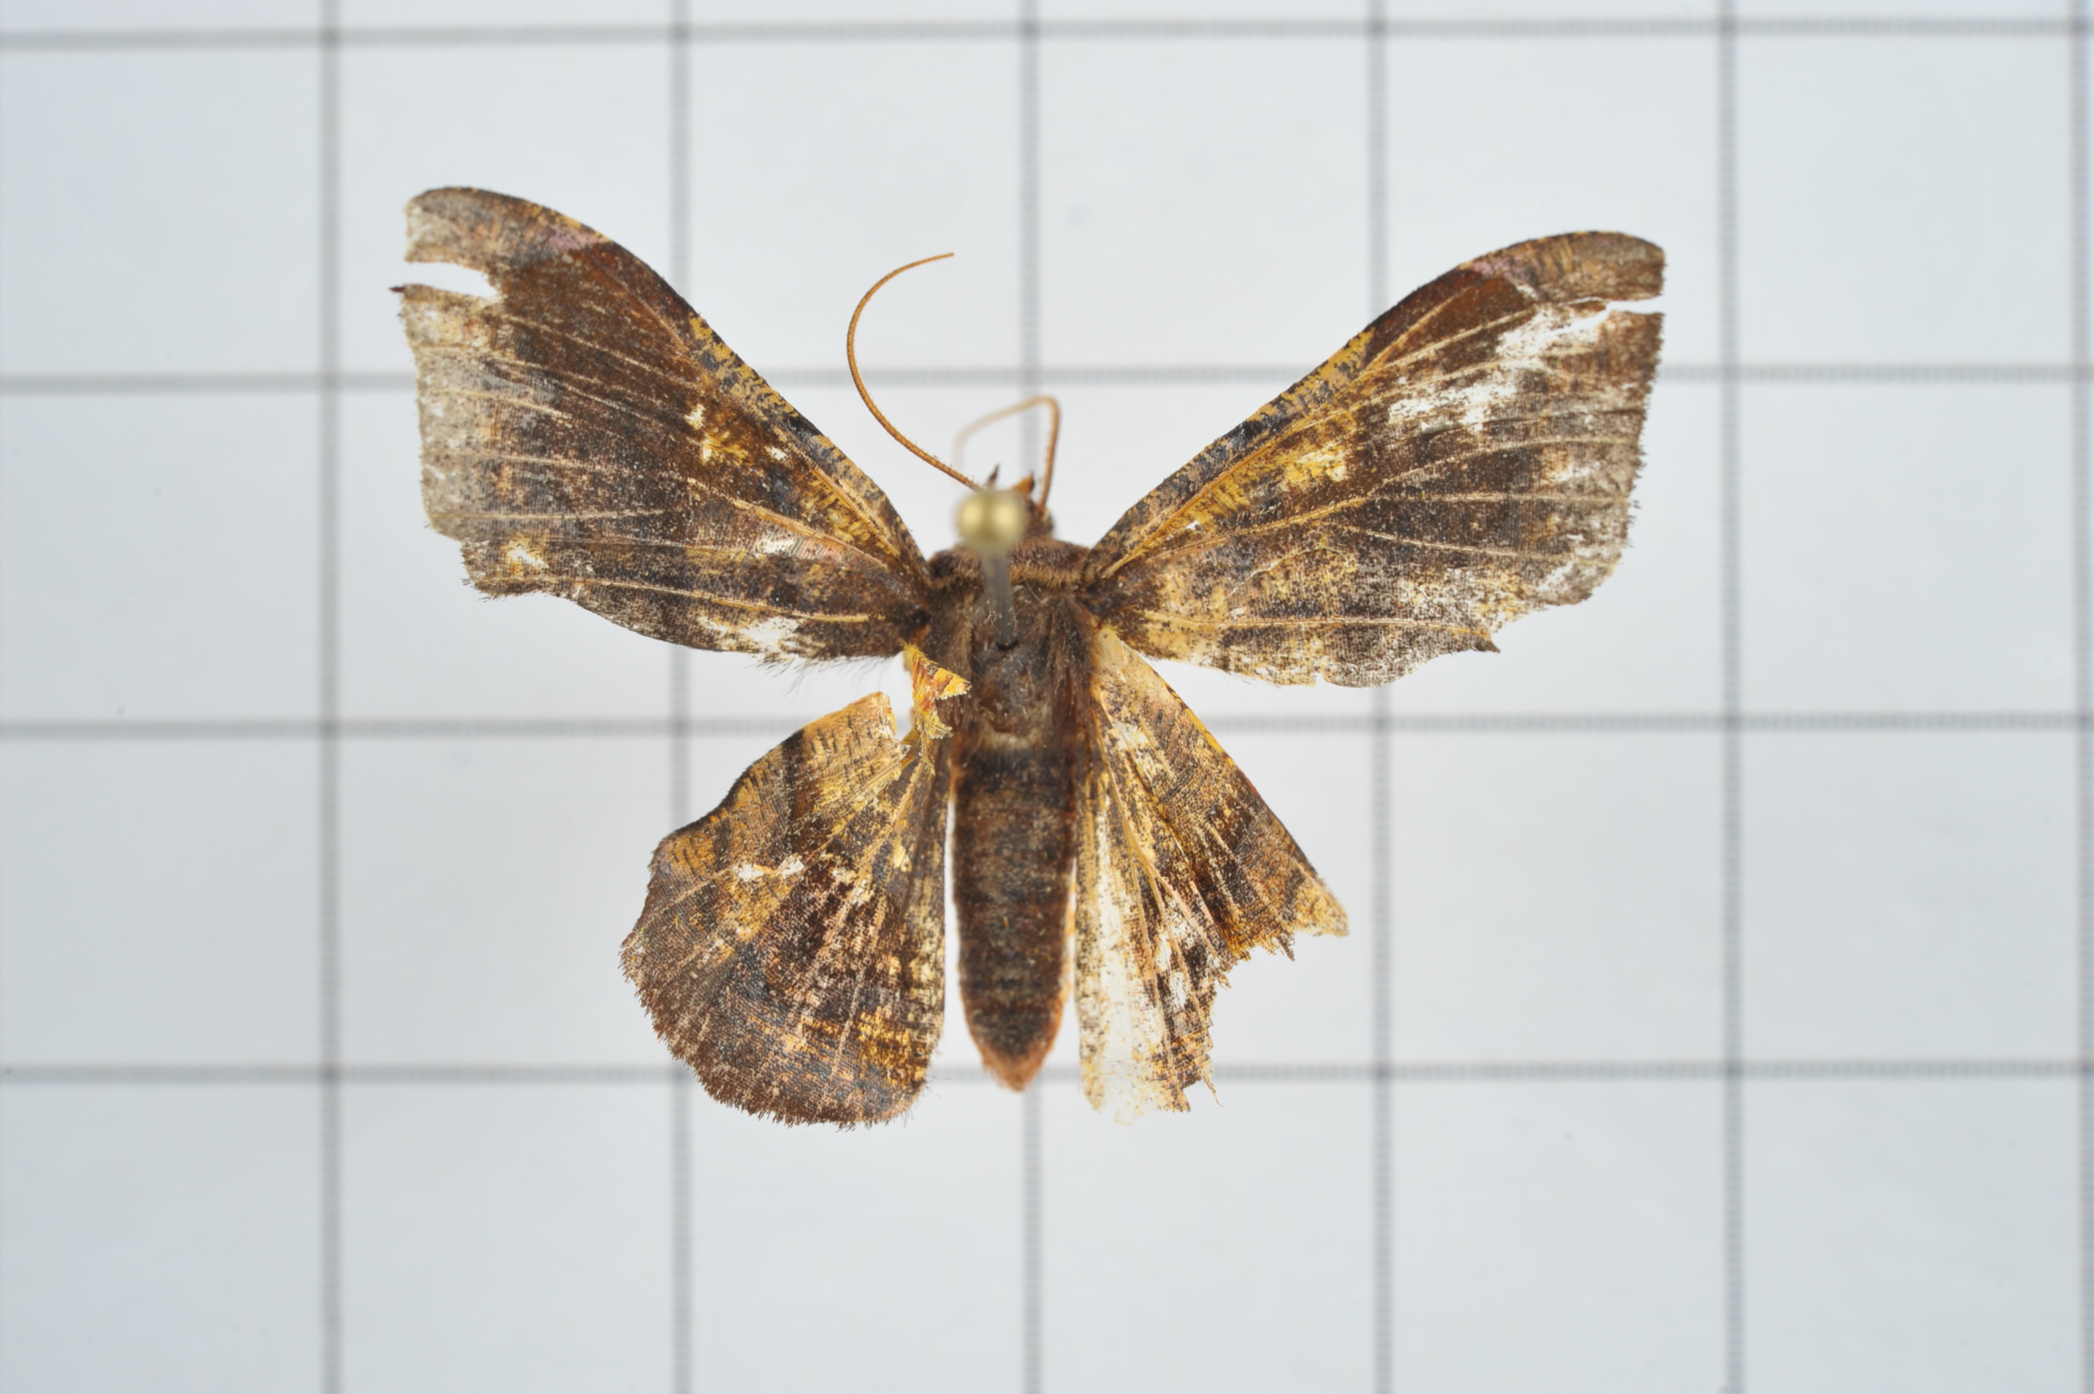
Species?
Fascellina chromataria
